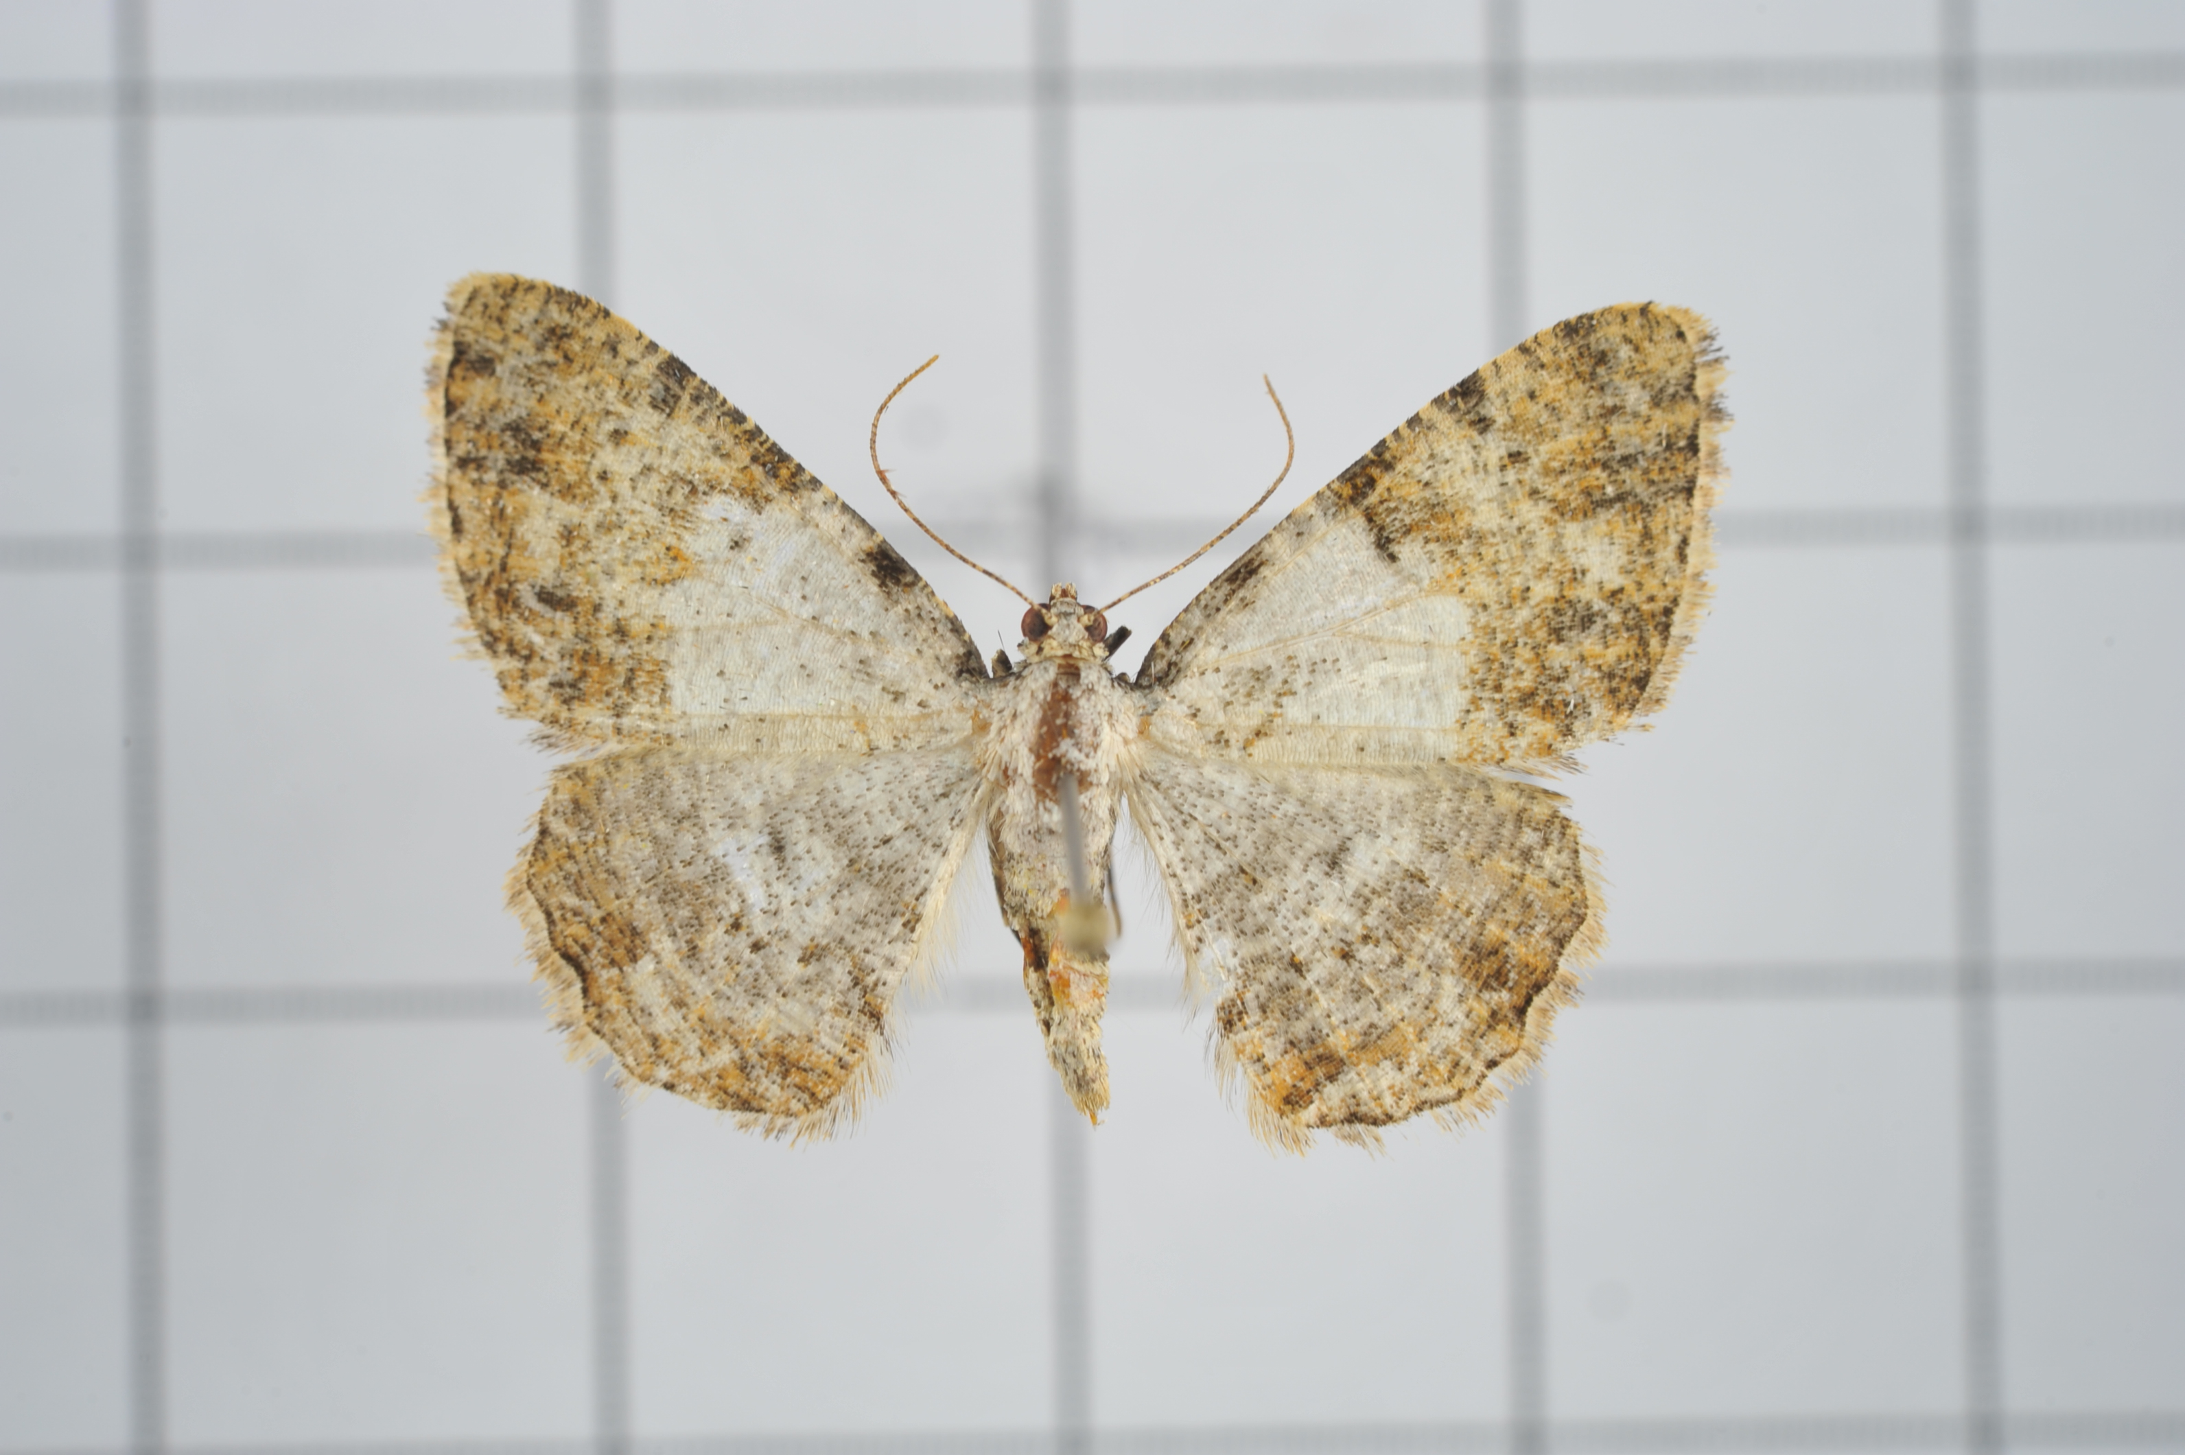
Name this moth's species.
Psilalcis albibasis
